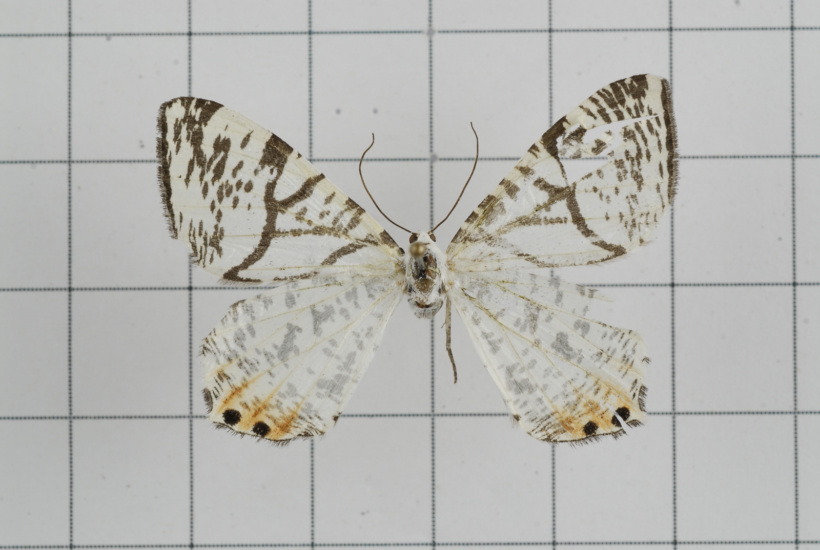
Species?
Ourapteryx ramosa
